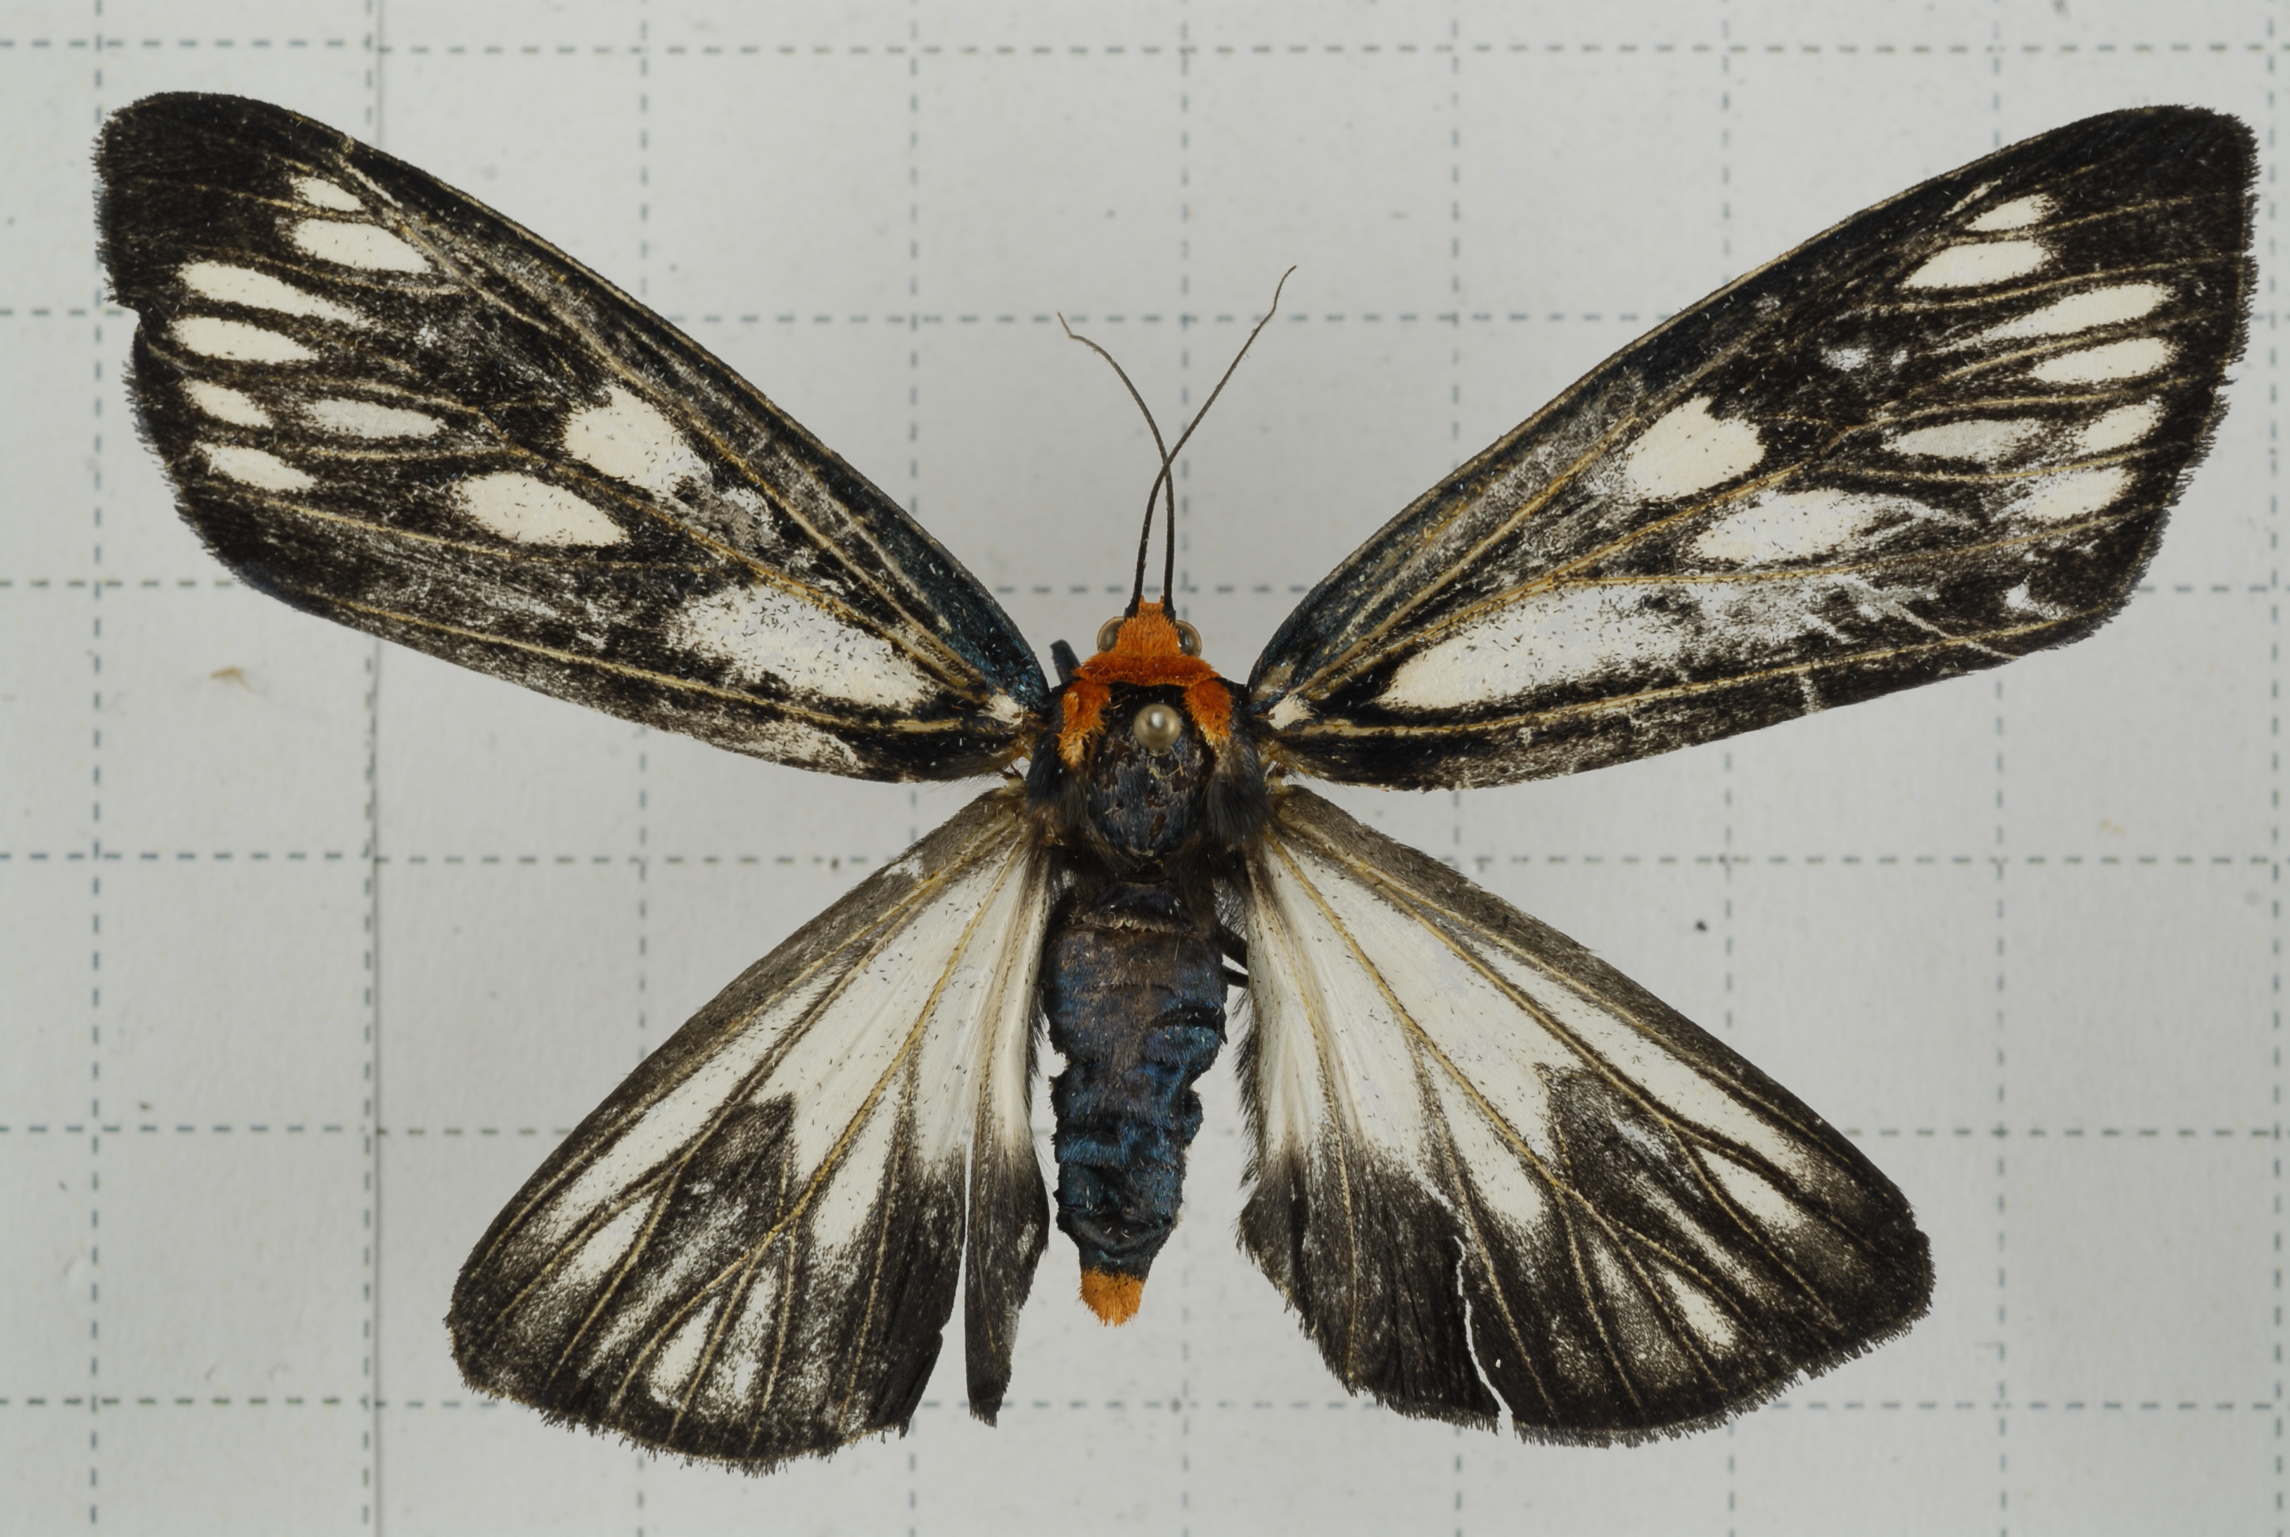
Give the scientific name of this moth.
Macrobrochis gigas
